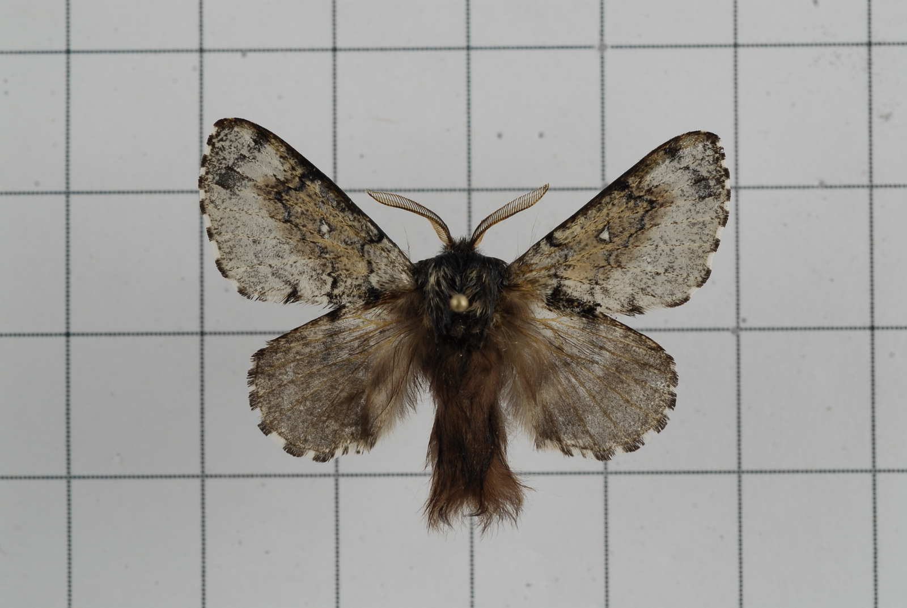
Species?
Cosmotriche discitincta discitincta
